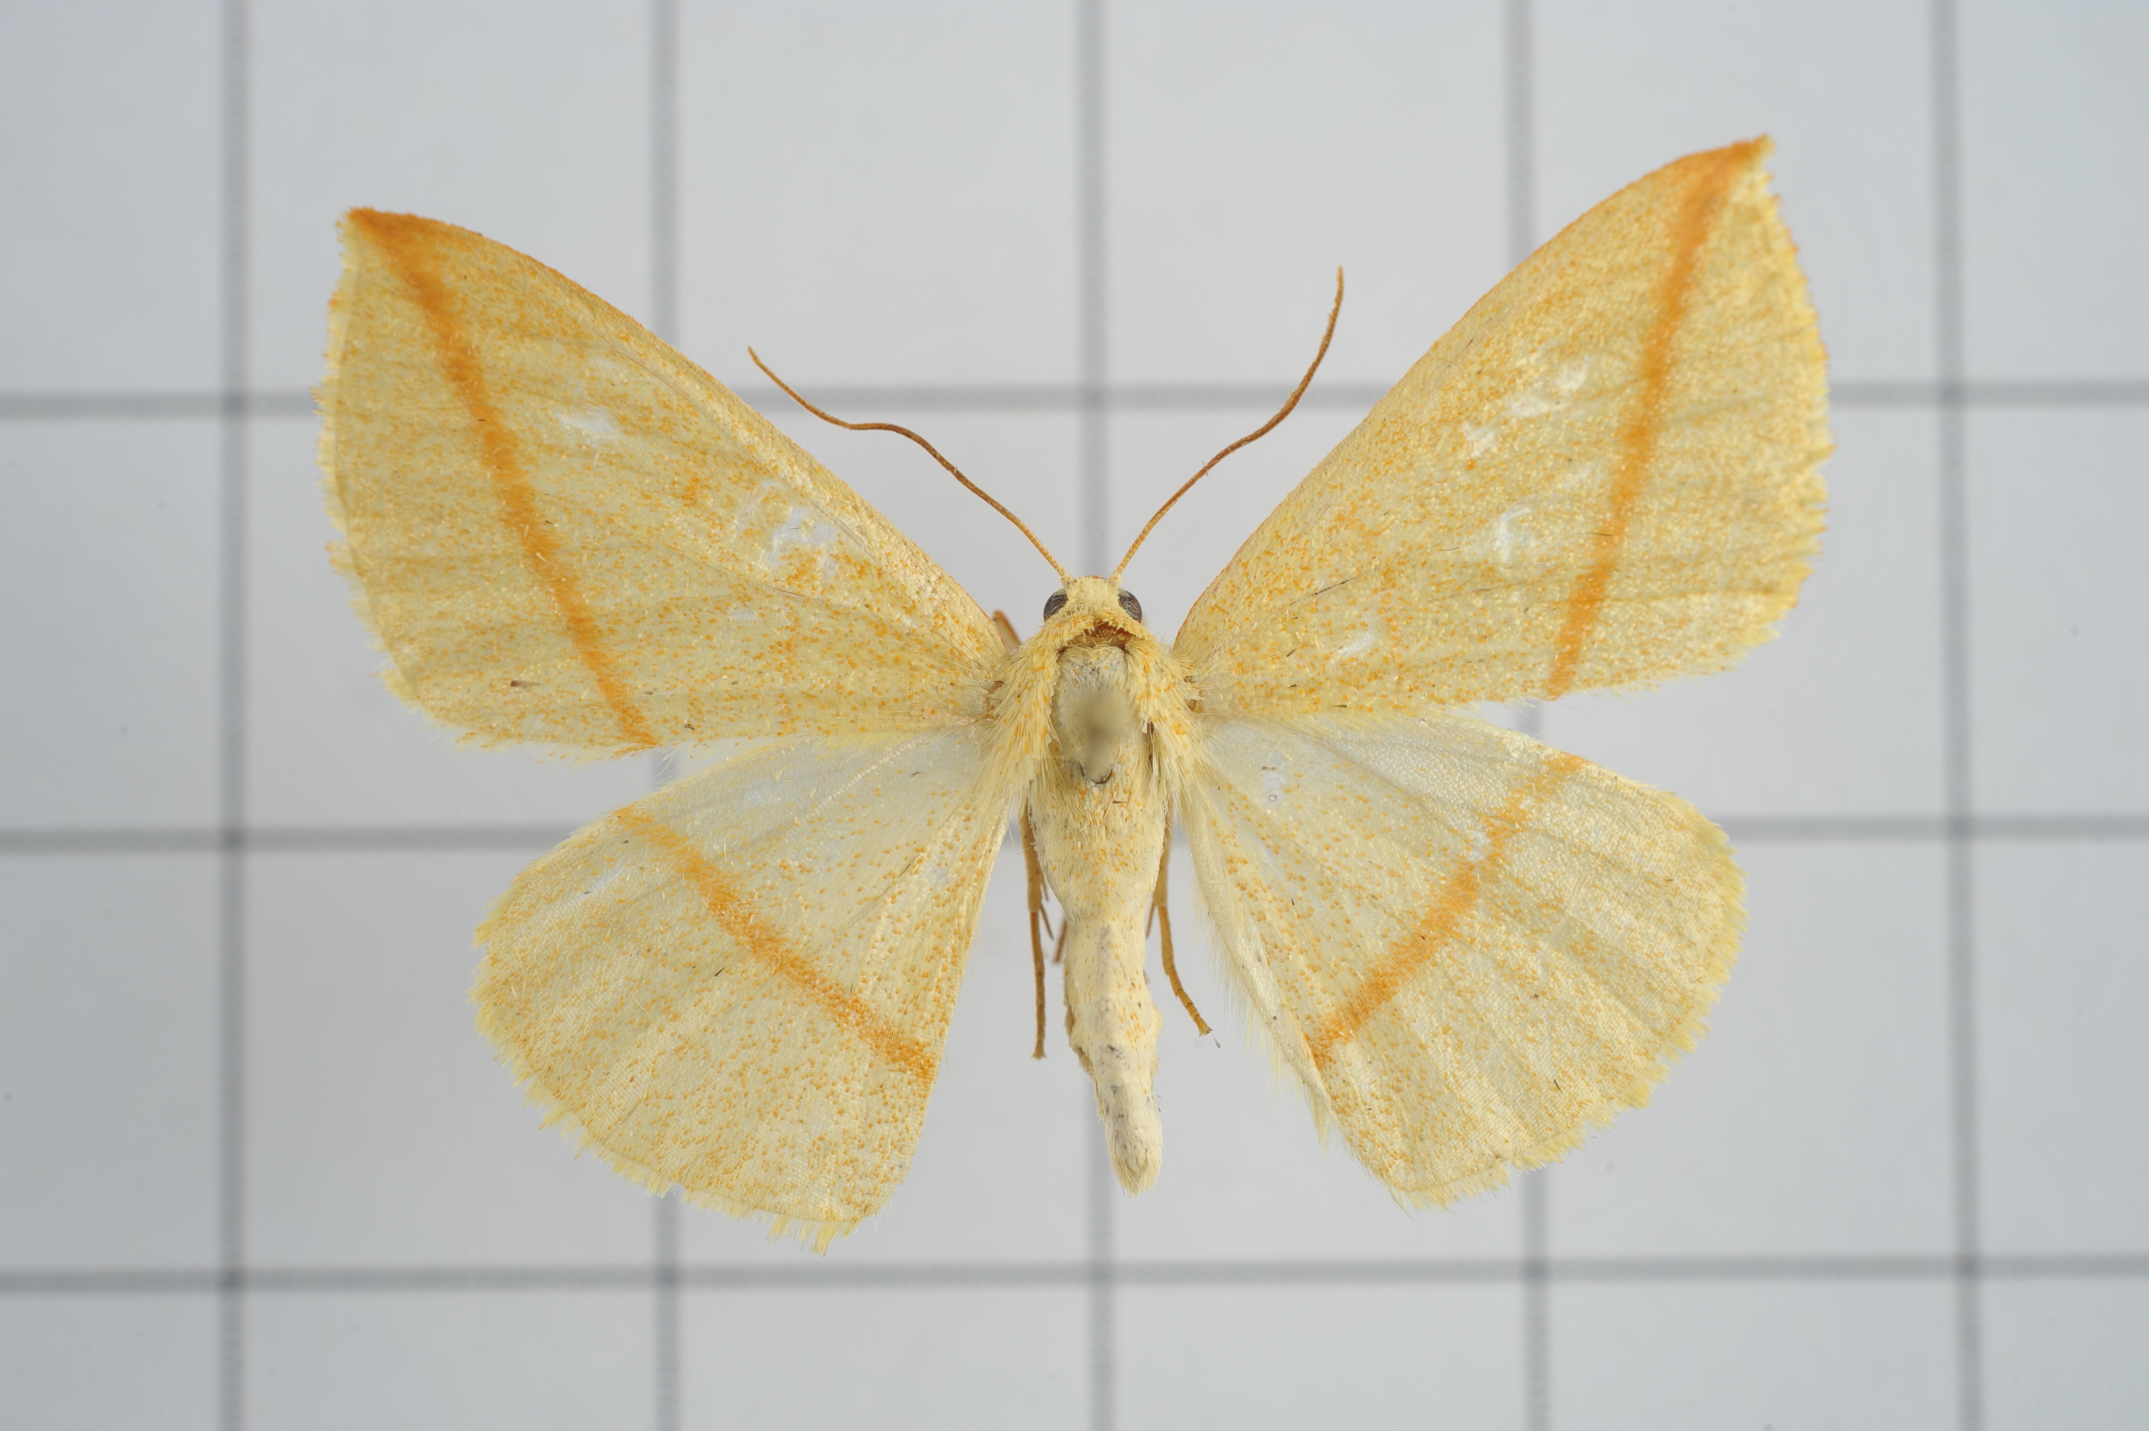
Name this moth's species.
Parabapta unifasciata
